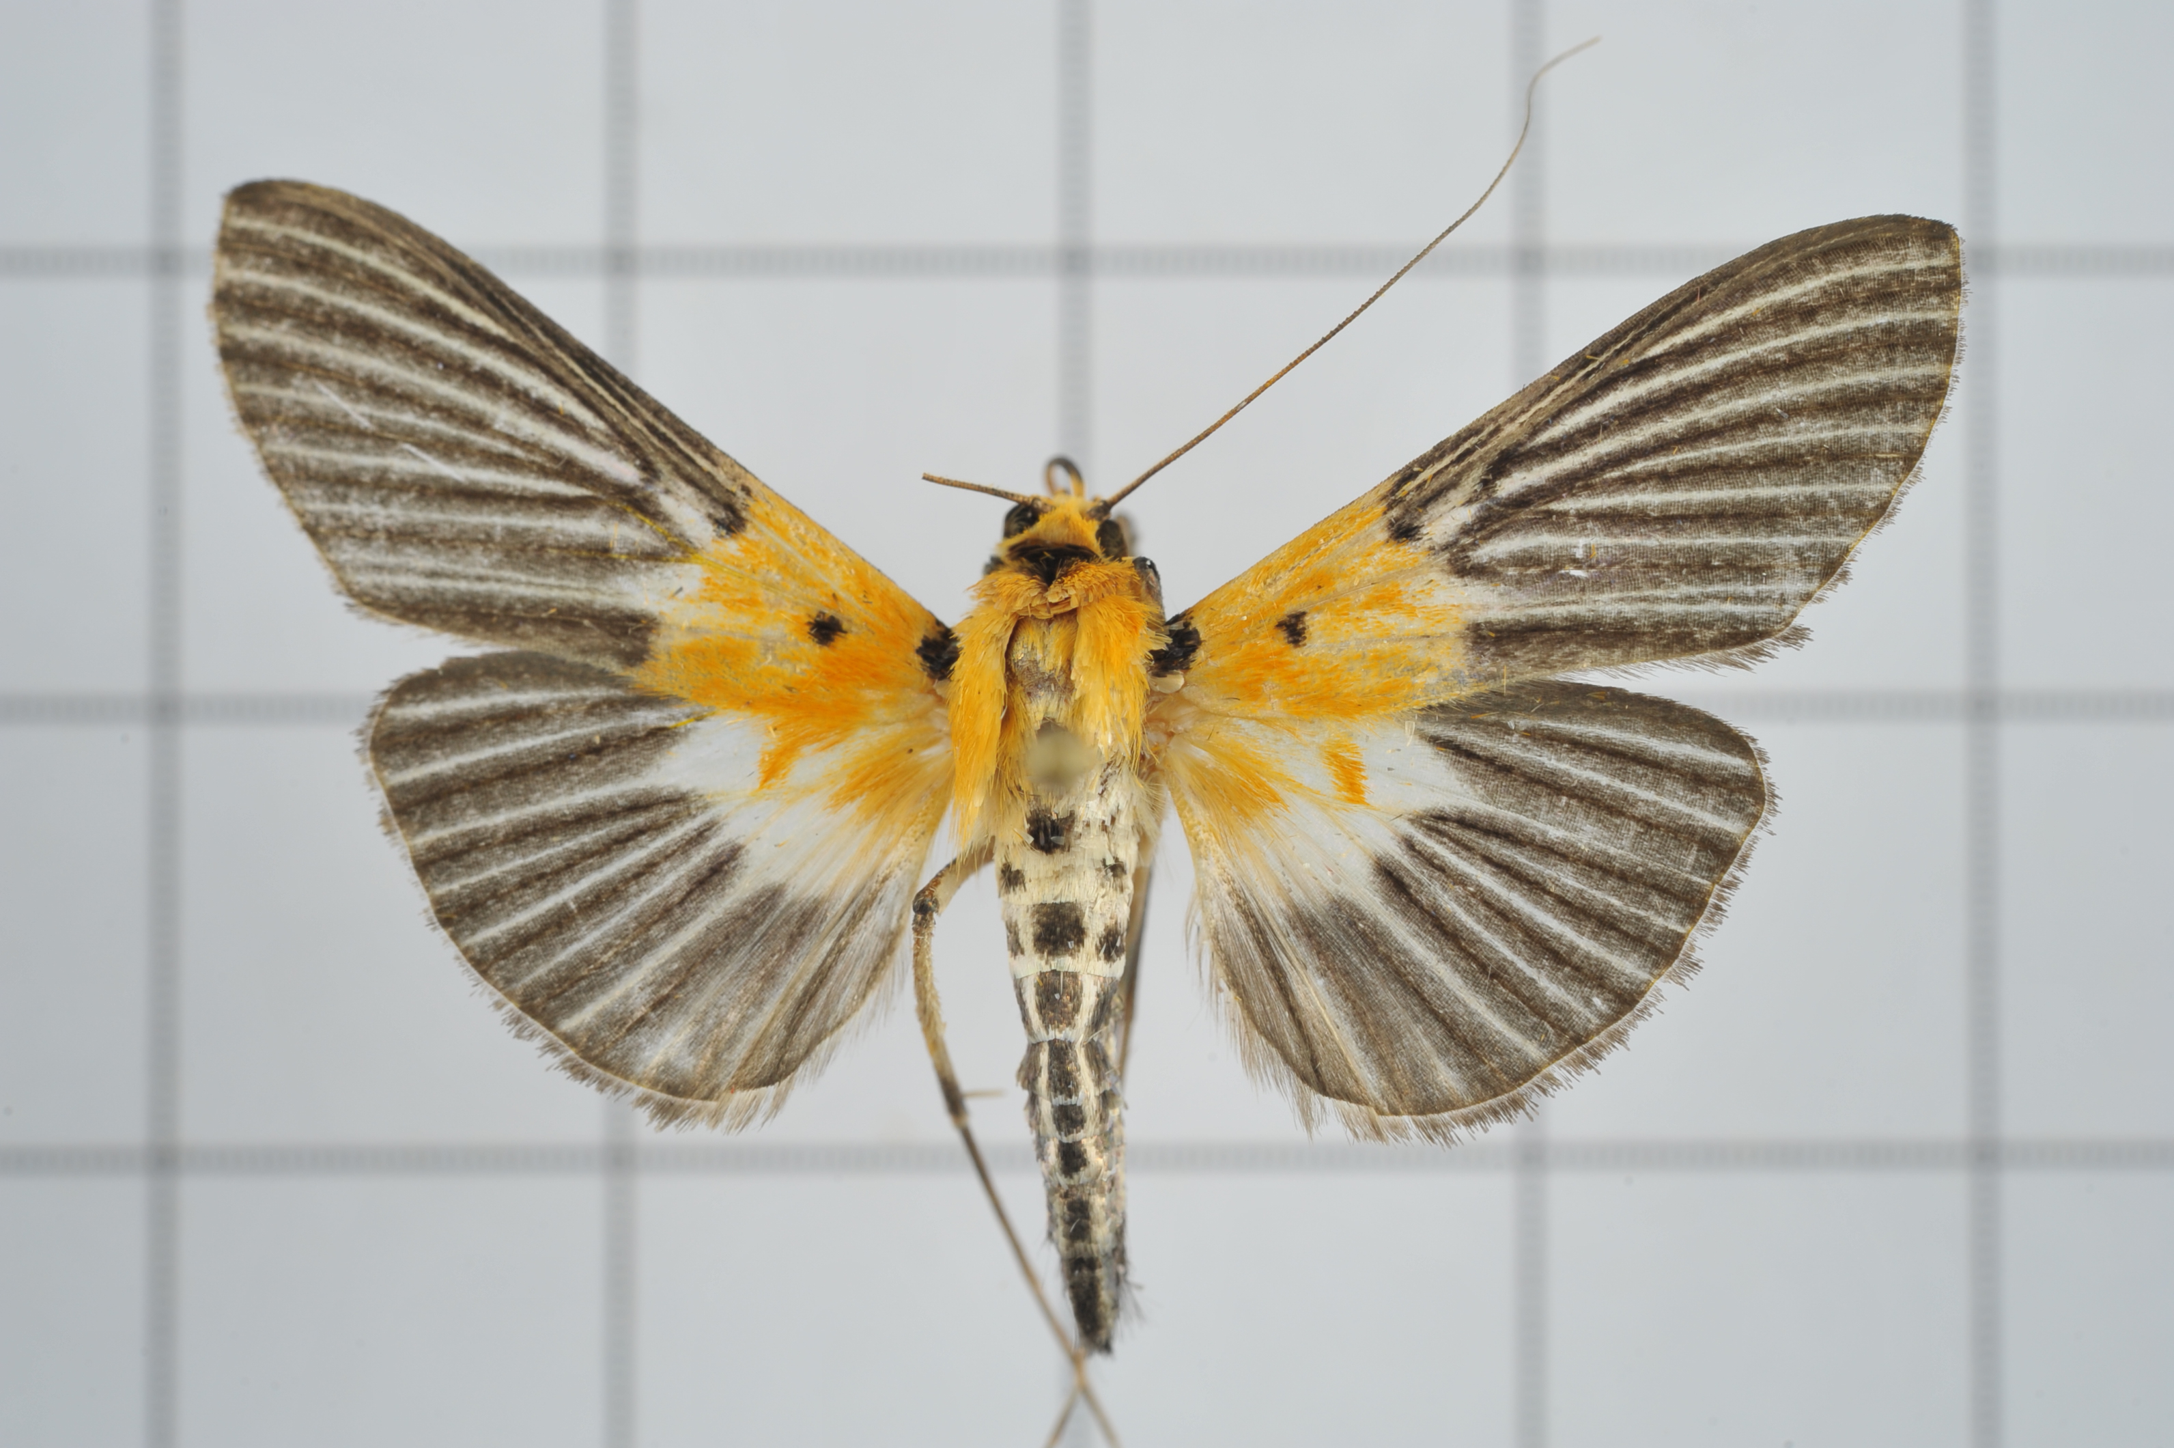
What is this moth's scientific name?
Nevrina procopia
